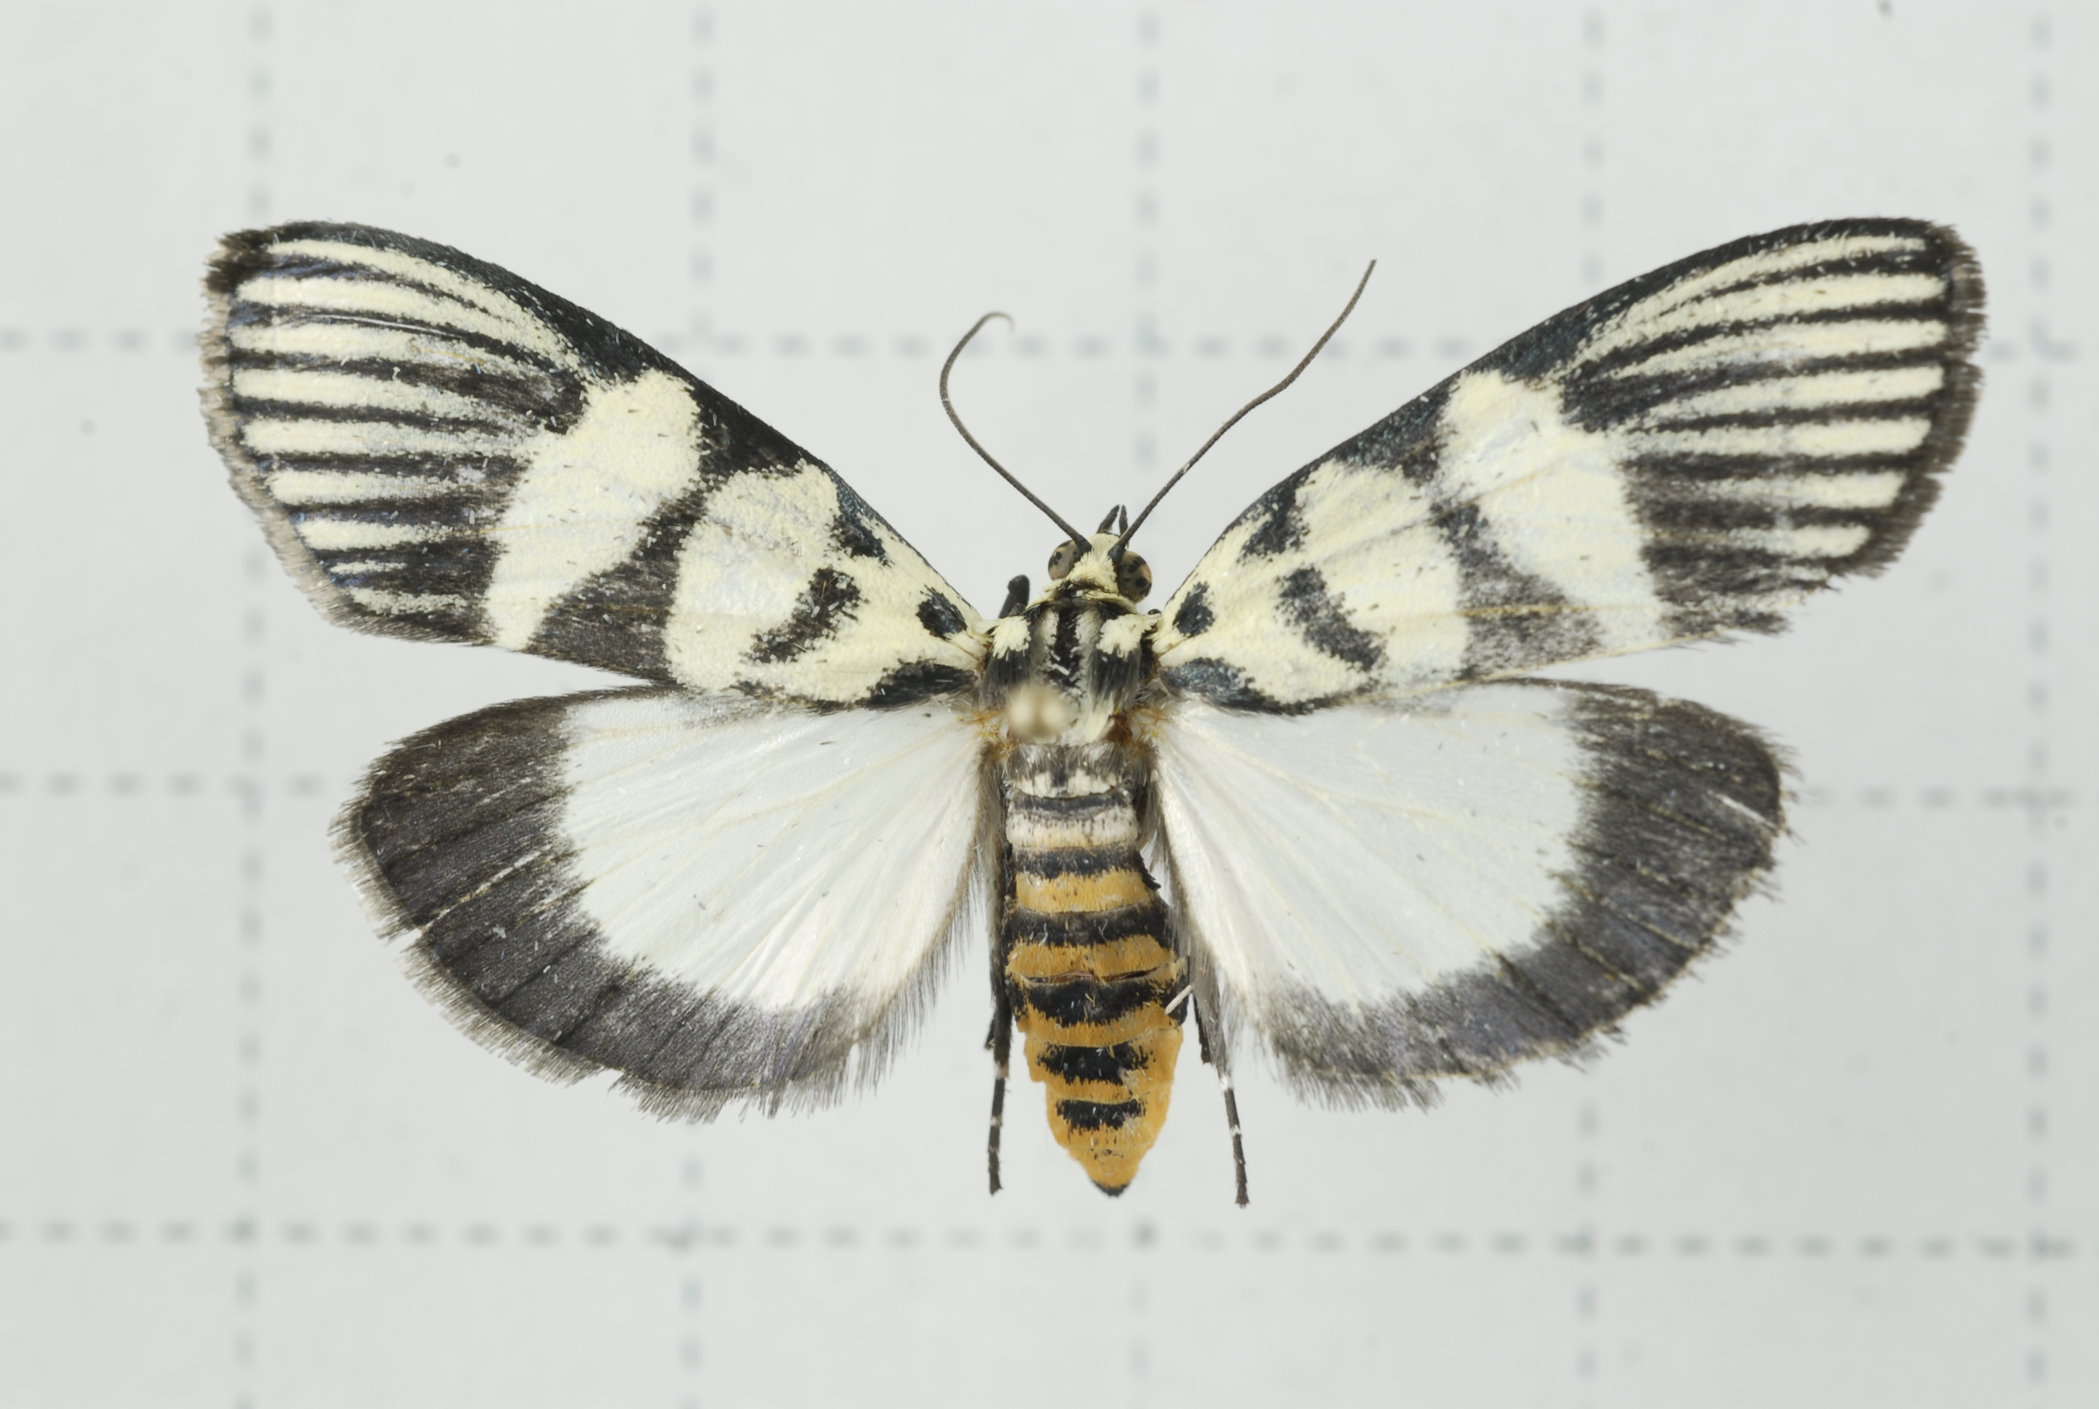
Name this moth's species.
Heortia vitessoides
